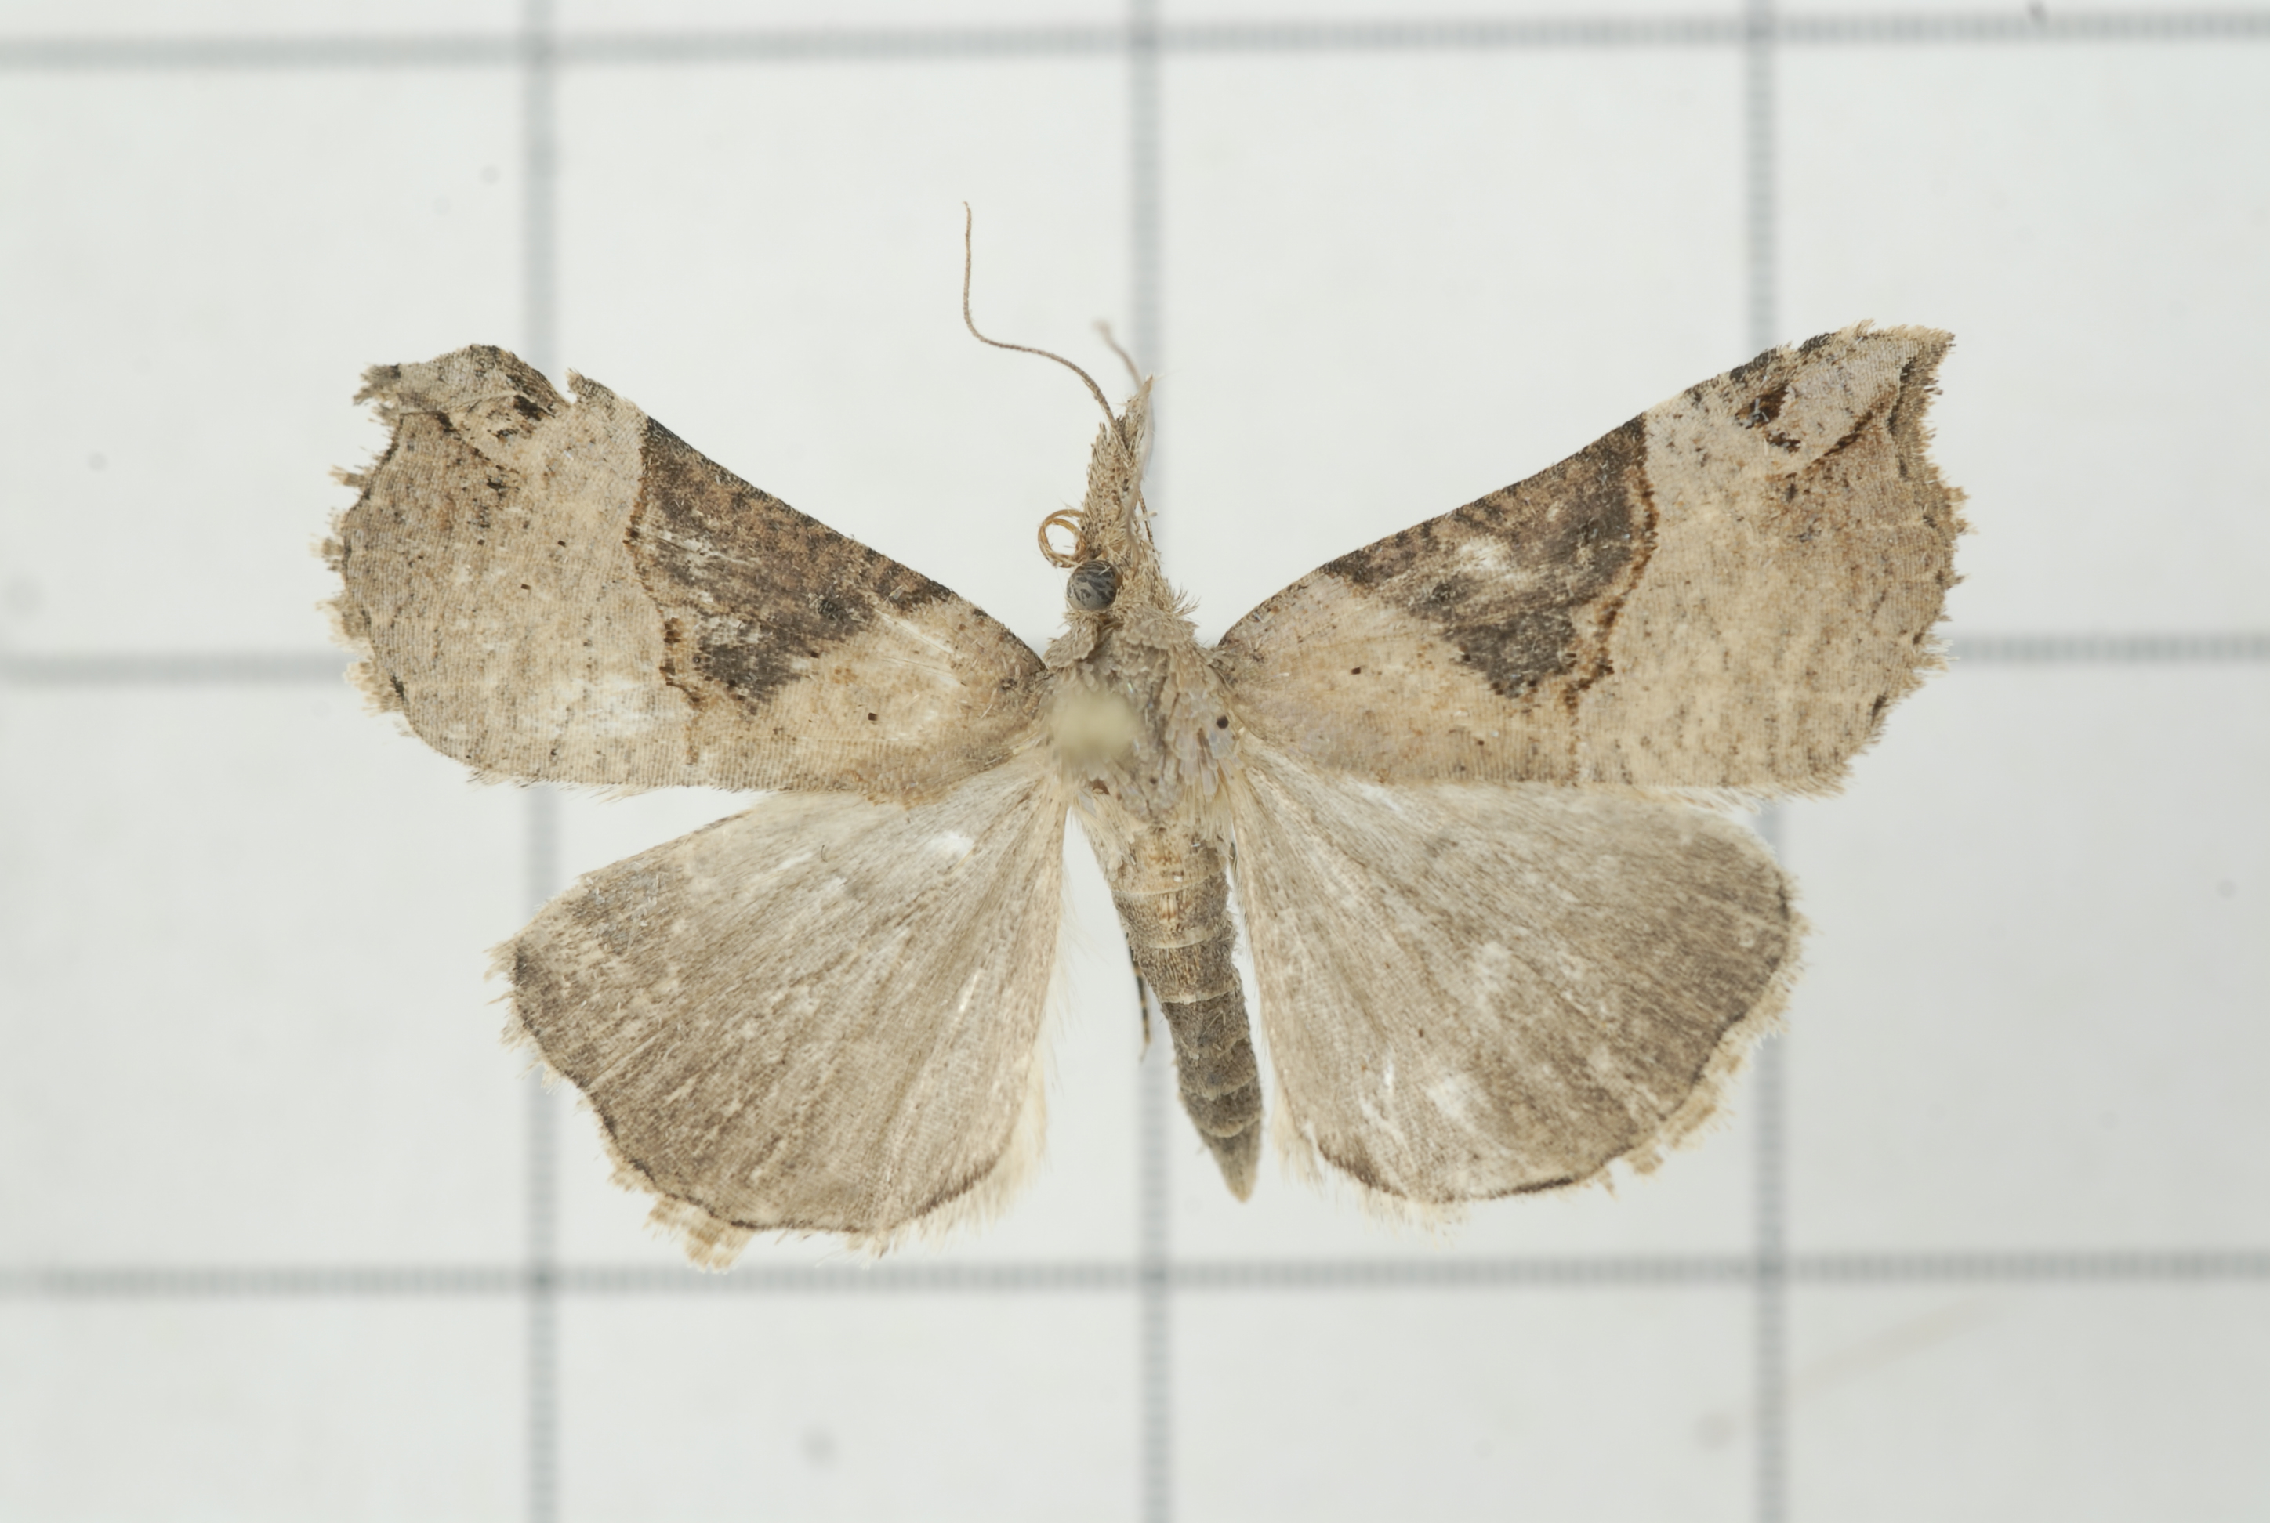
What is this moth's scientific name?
Hypena triangularis
